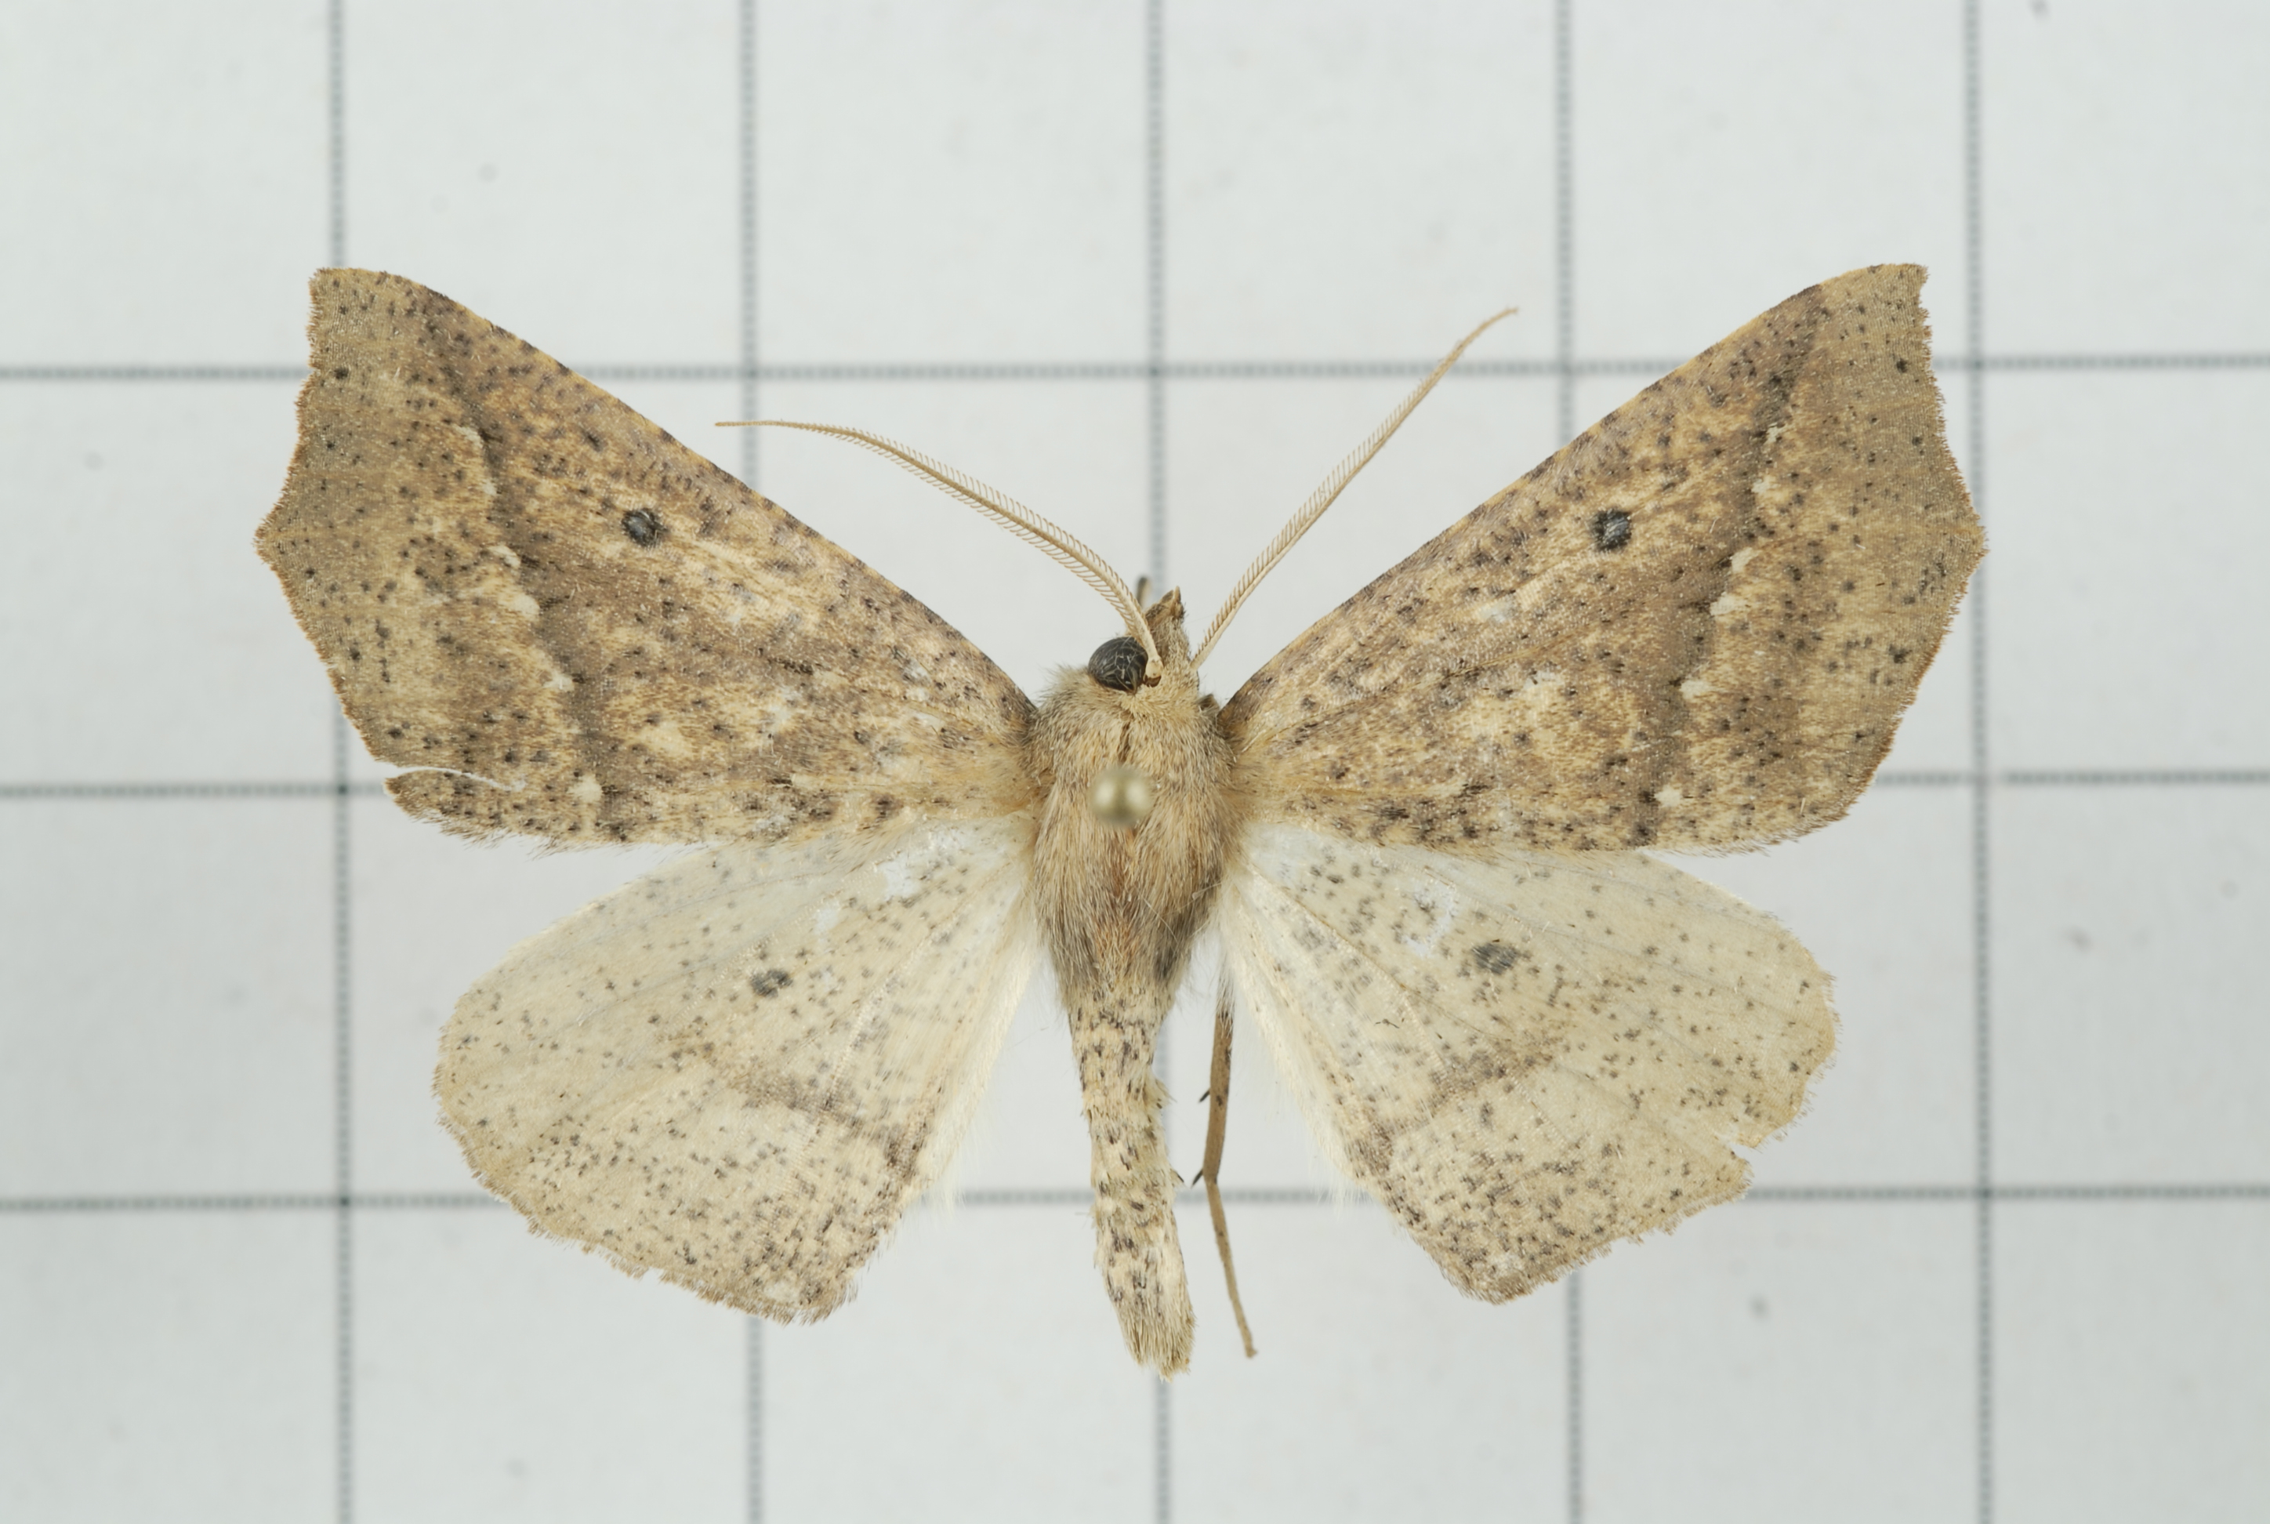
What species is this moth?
Odontopera albiguttulata
